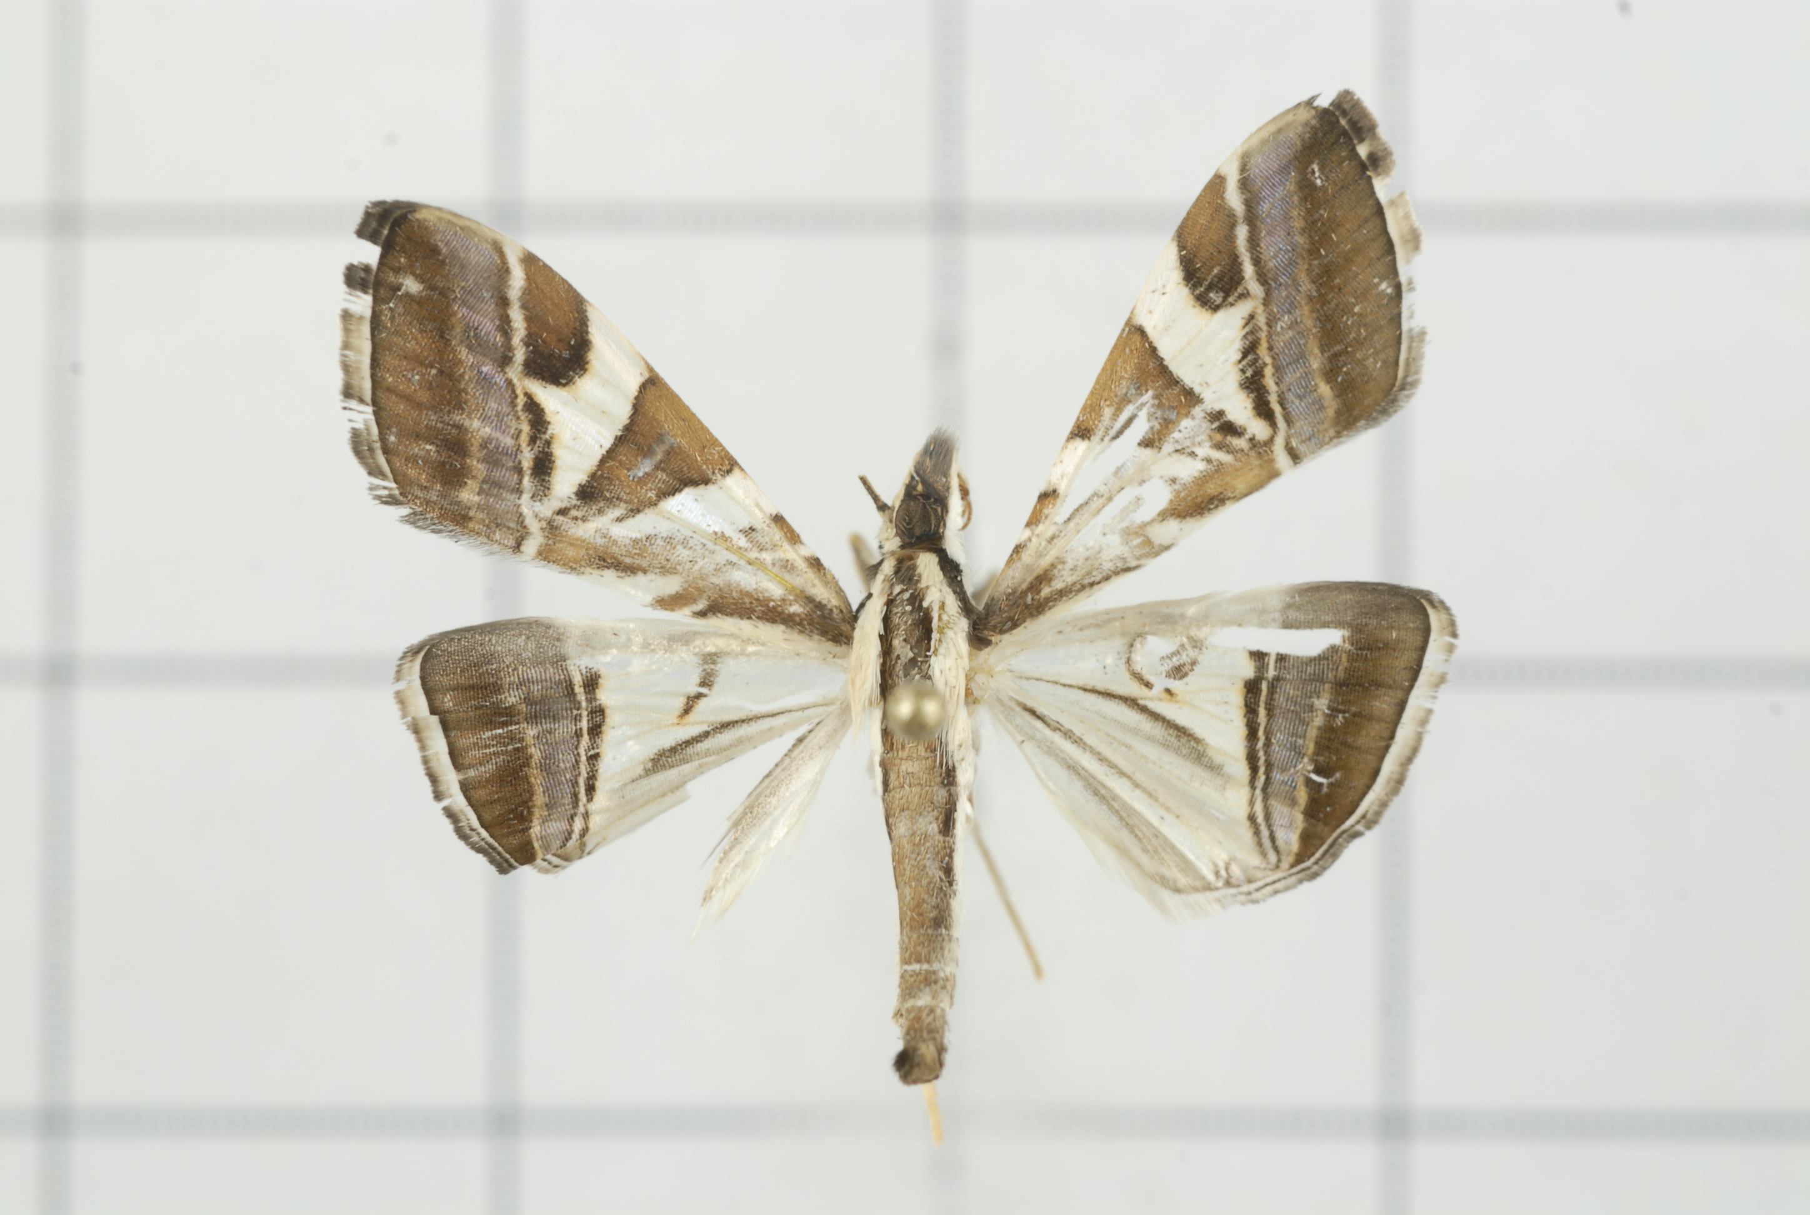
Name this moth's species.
Agrioglypta itysalis
